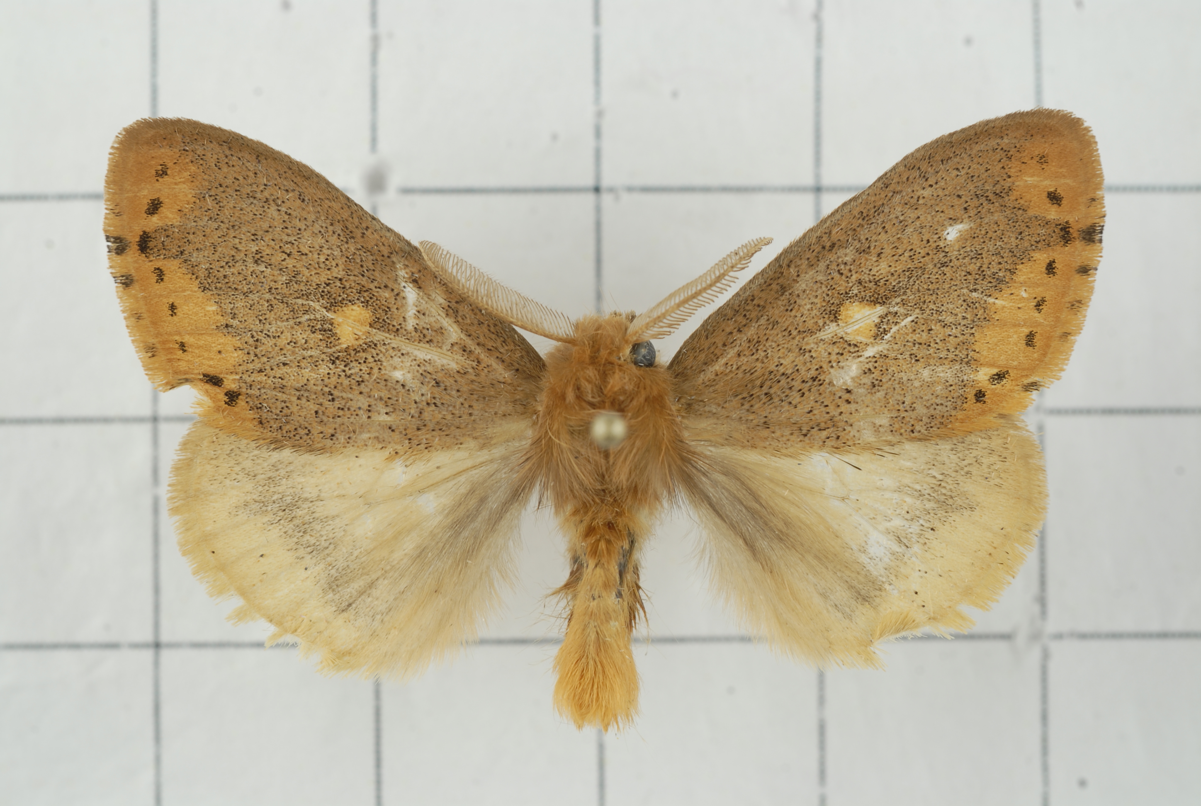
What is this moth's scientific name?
Nygmia marginata insulata
